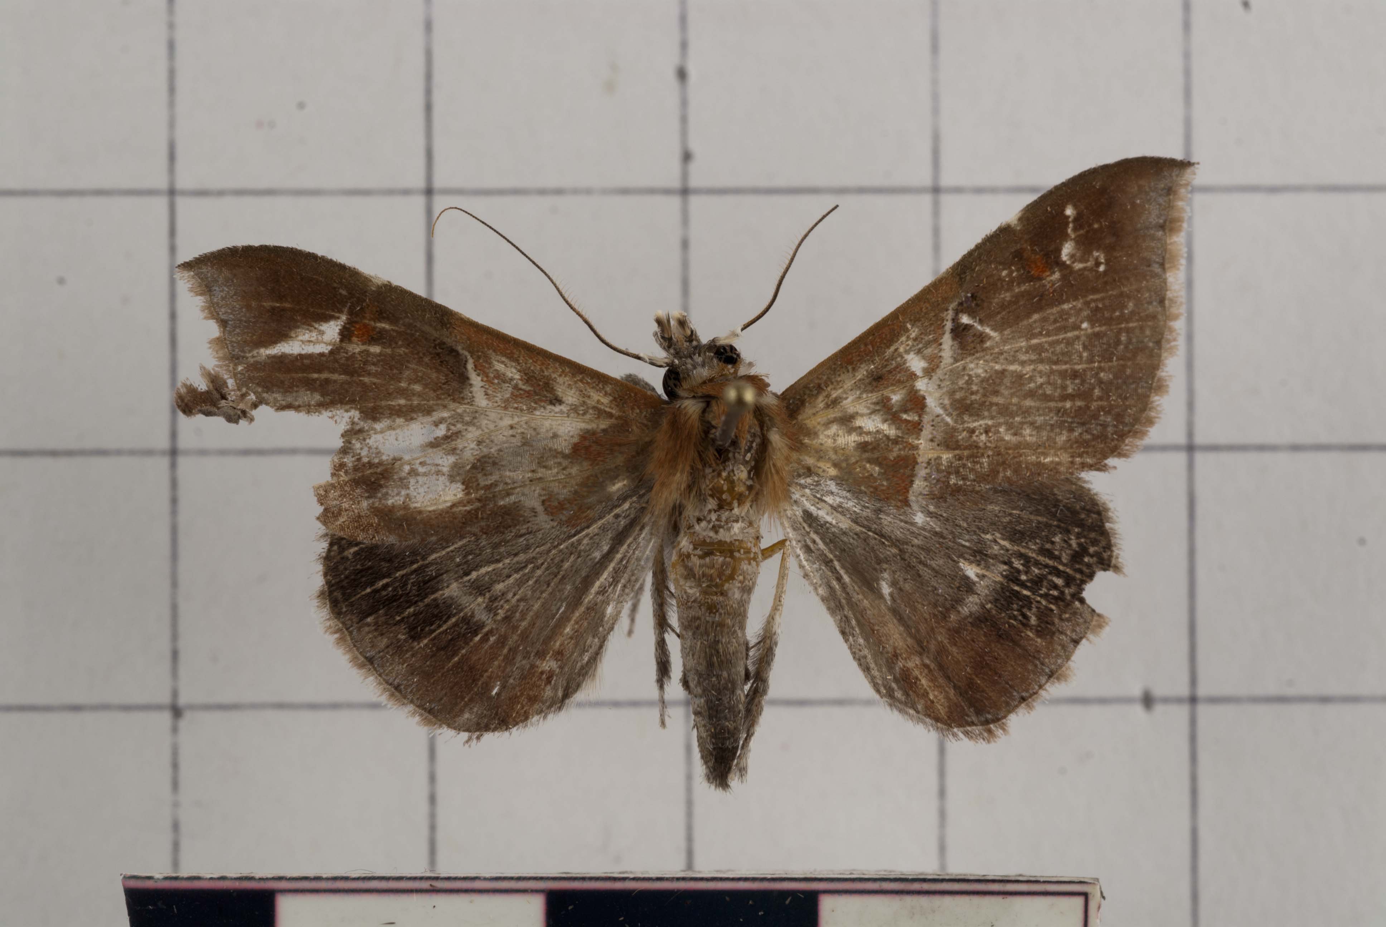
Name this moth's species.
Sympis rufibasis
